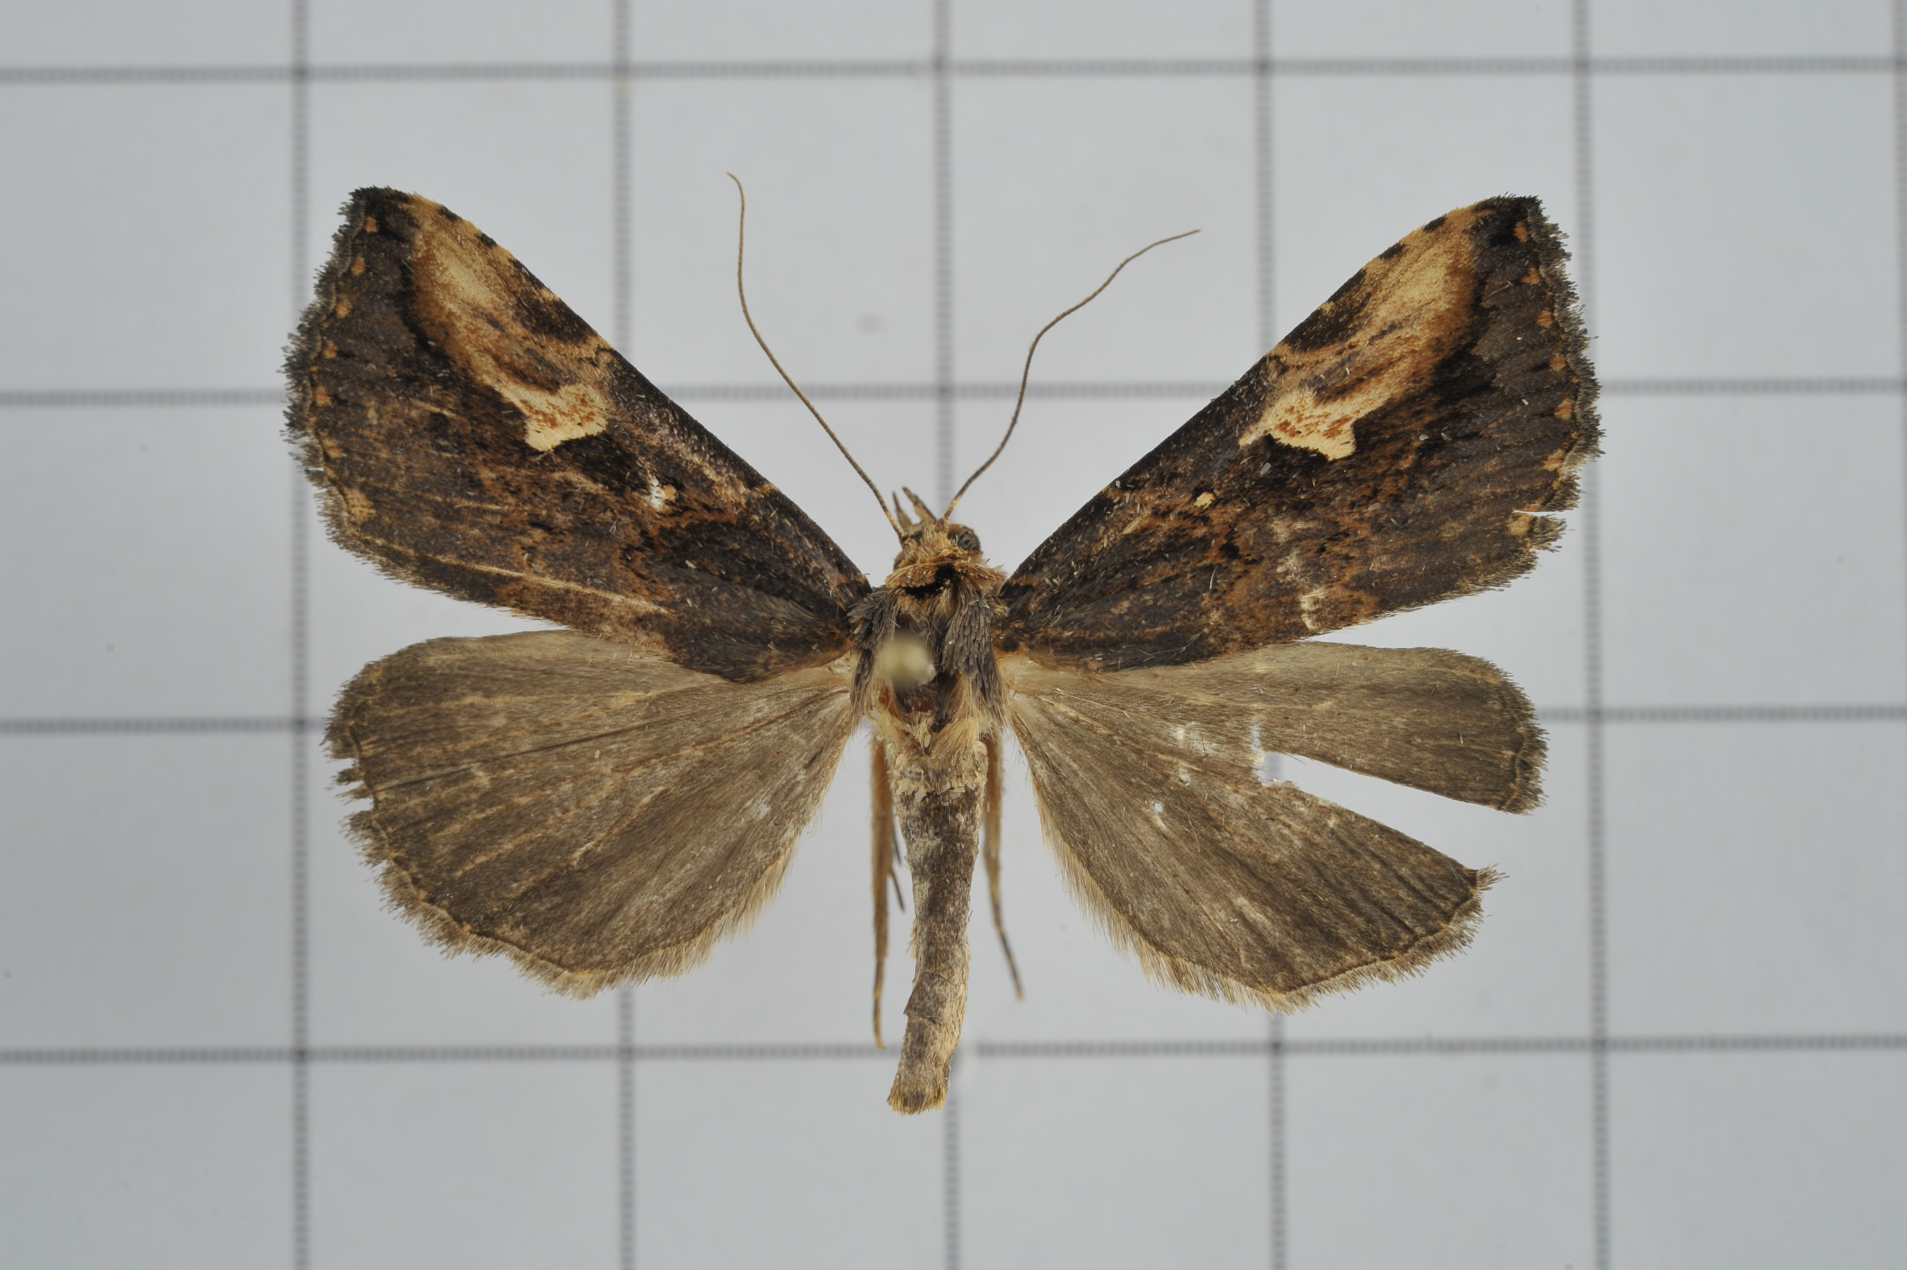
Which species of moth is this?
Pseudosphetta moorei
